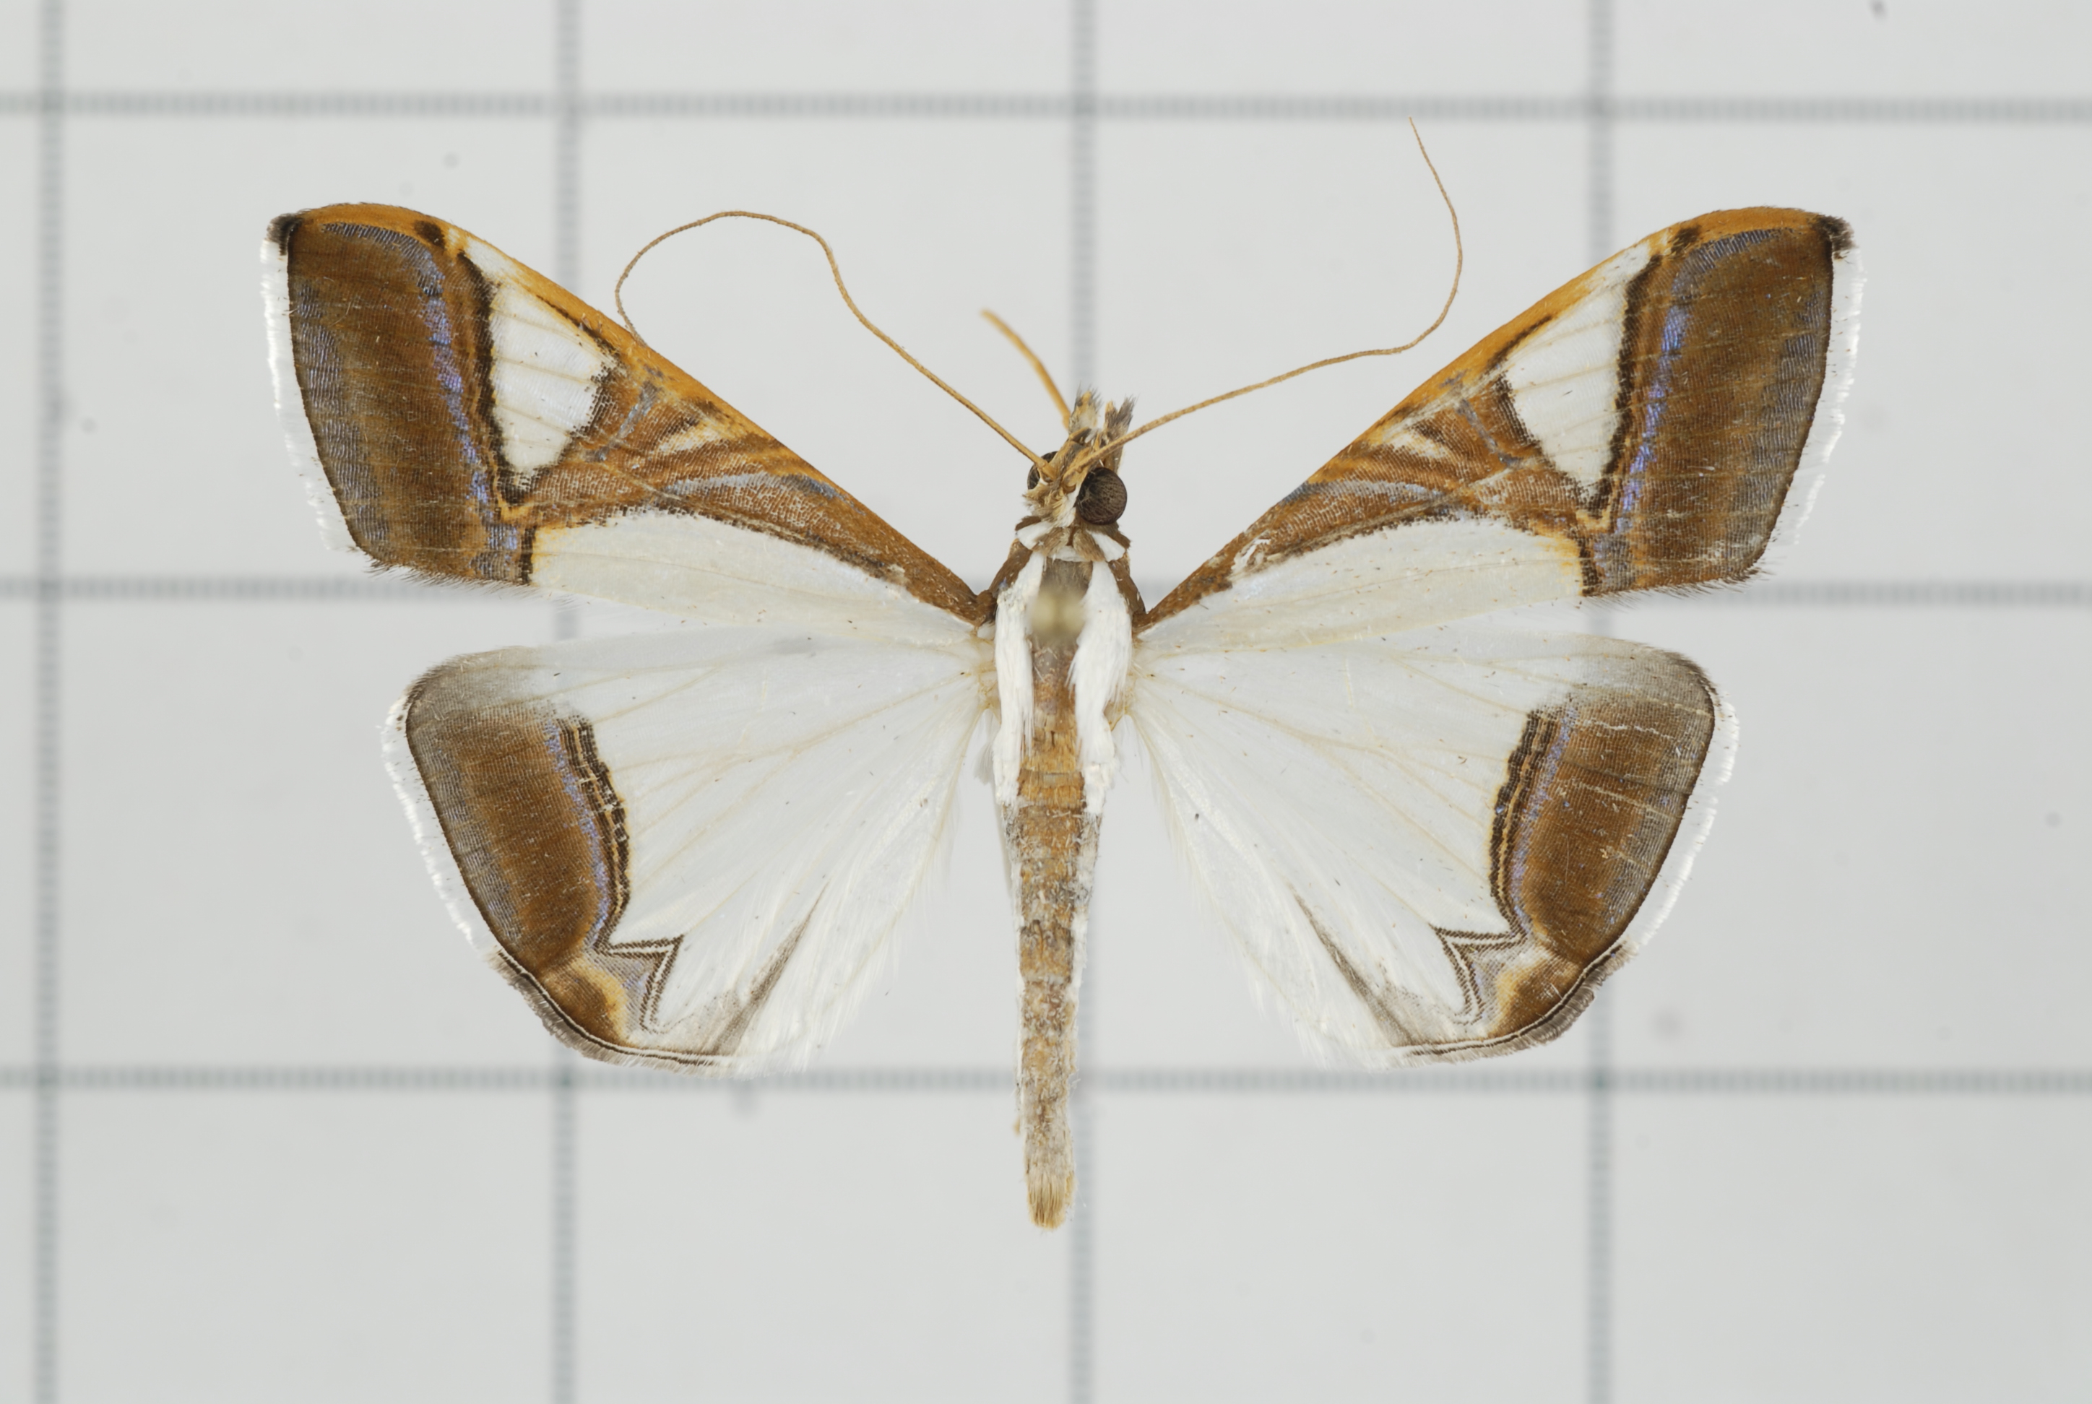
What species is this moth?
Agrioglypta eurytusalis
